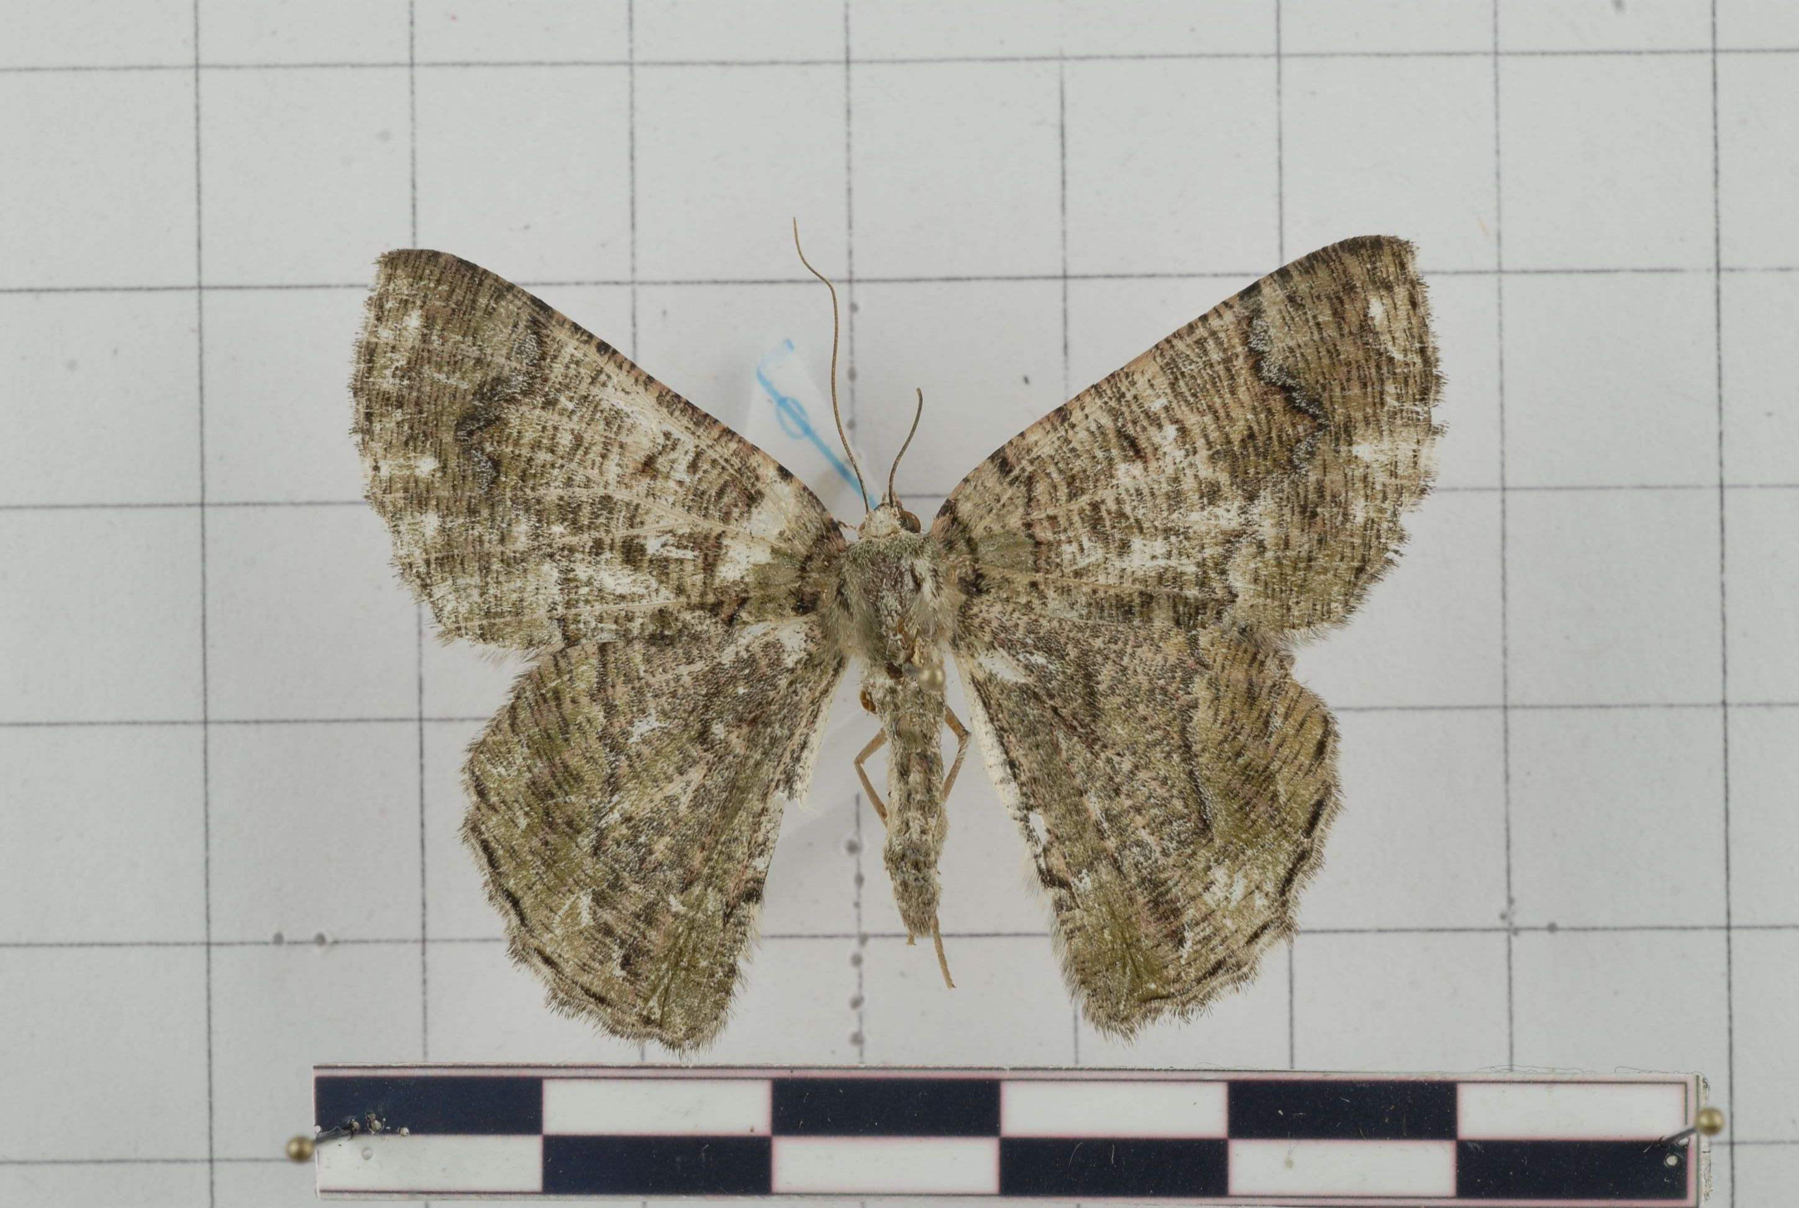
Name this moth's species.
Lophophelma taiwana
